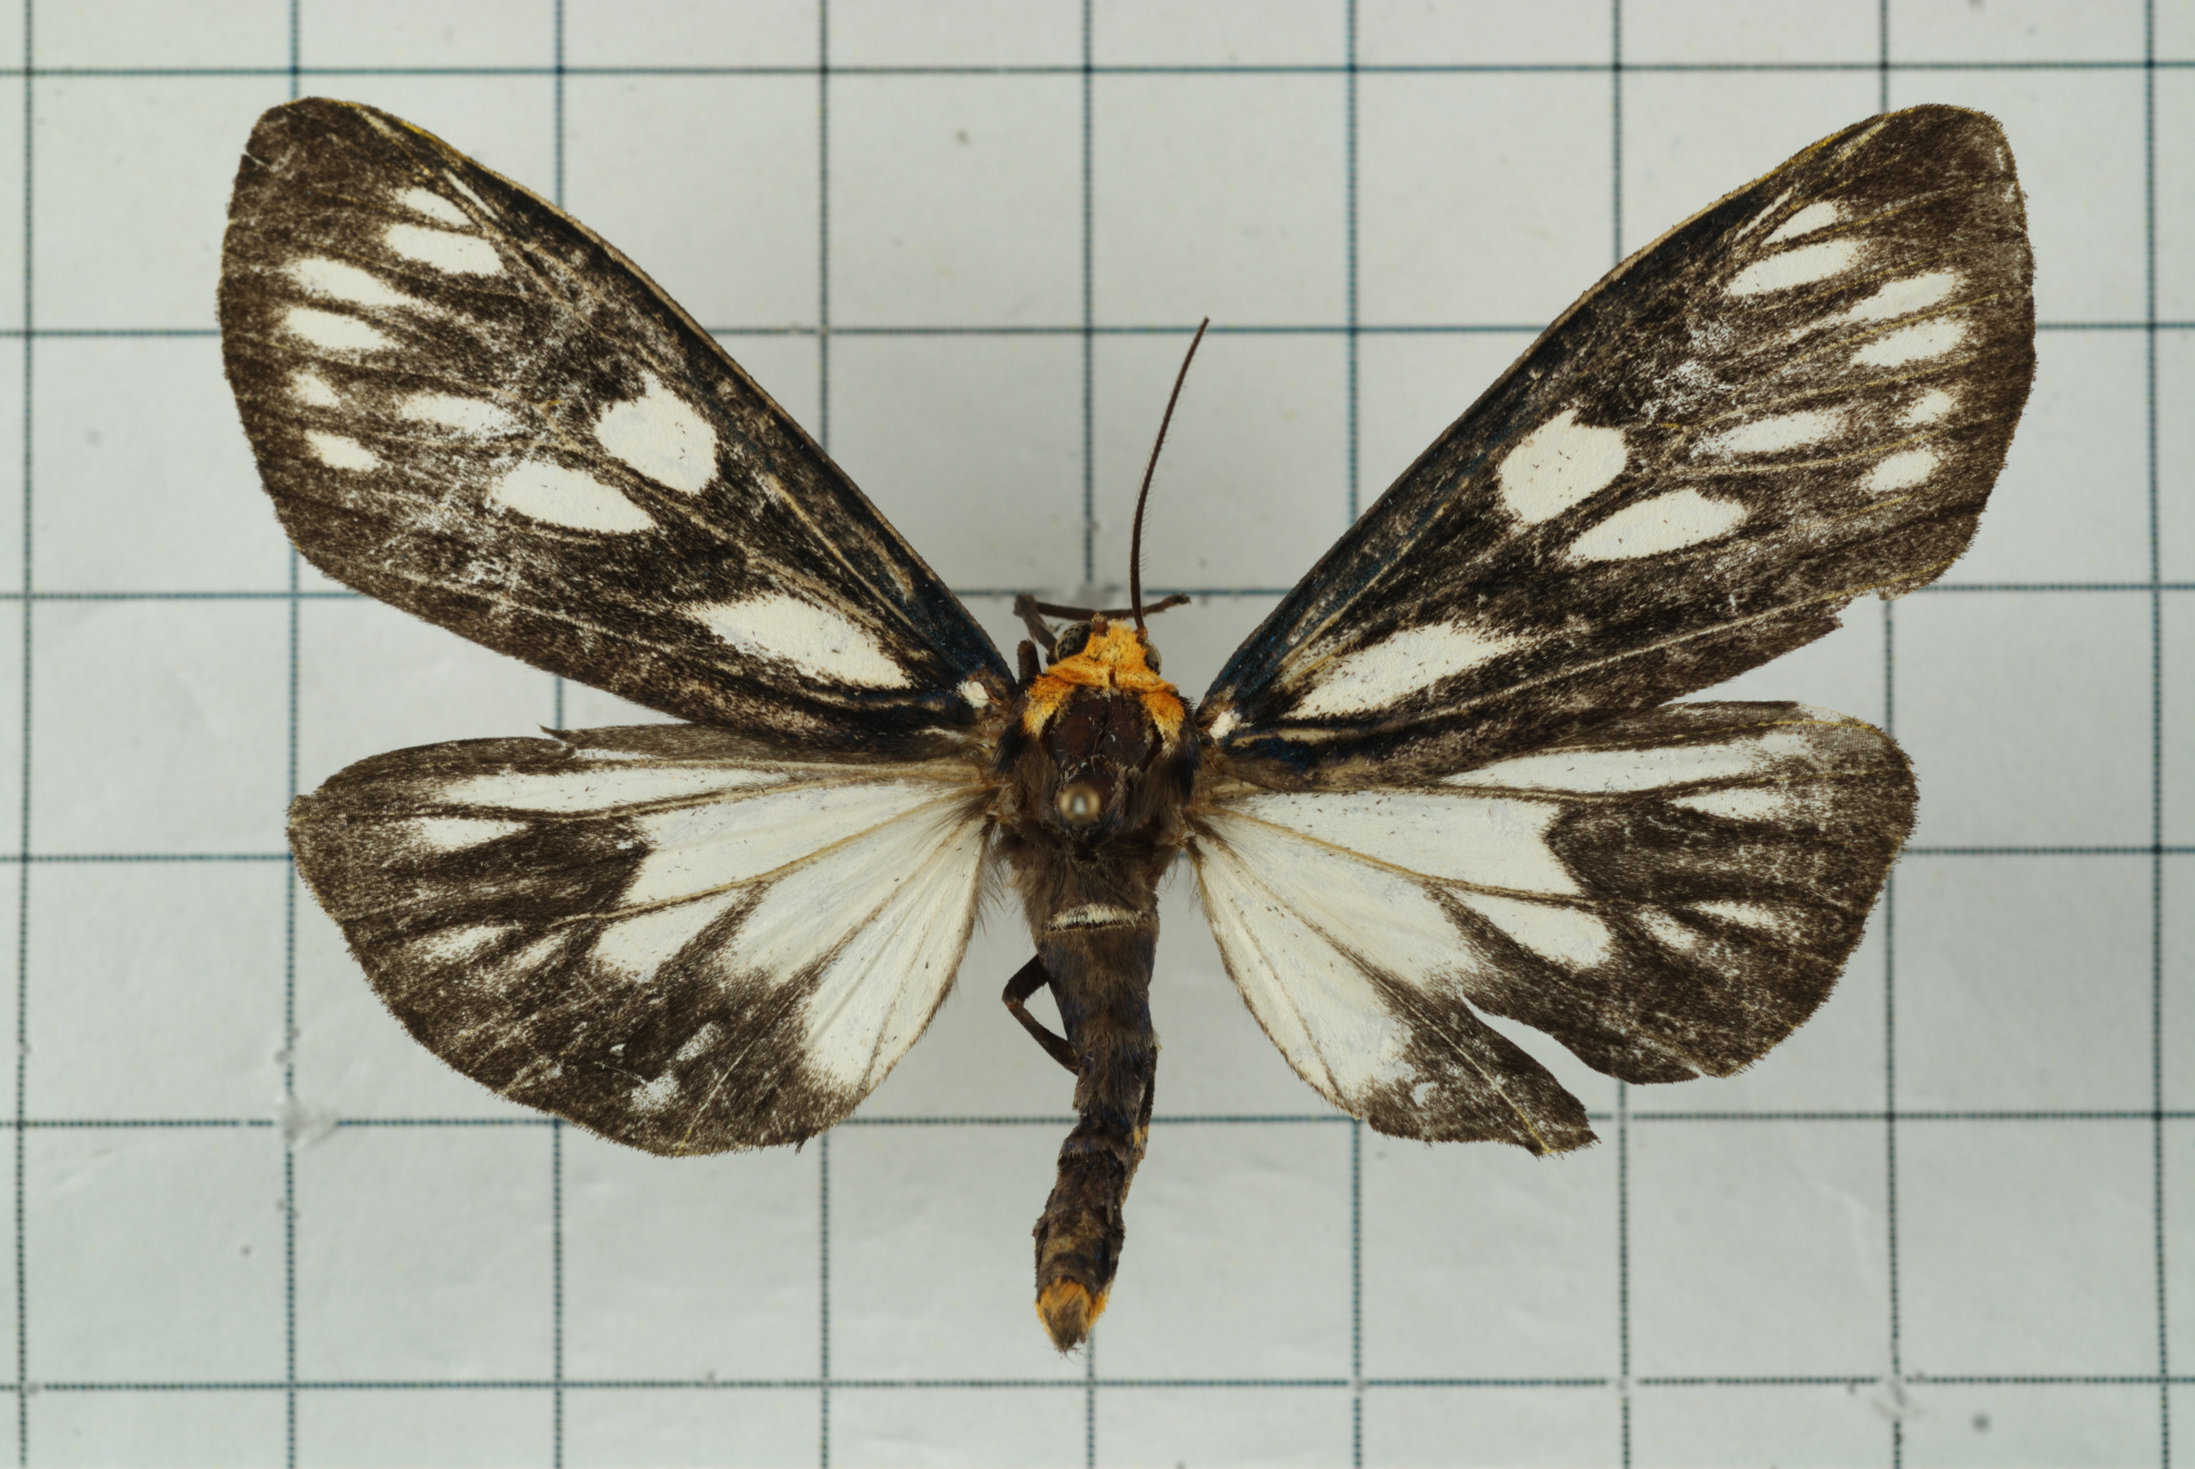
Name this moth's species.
Macrobrochis gigas
